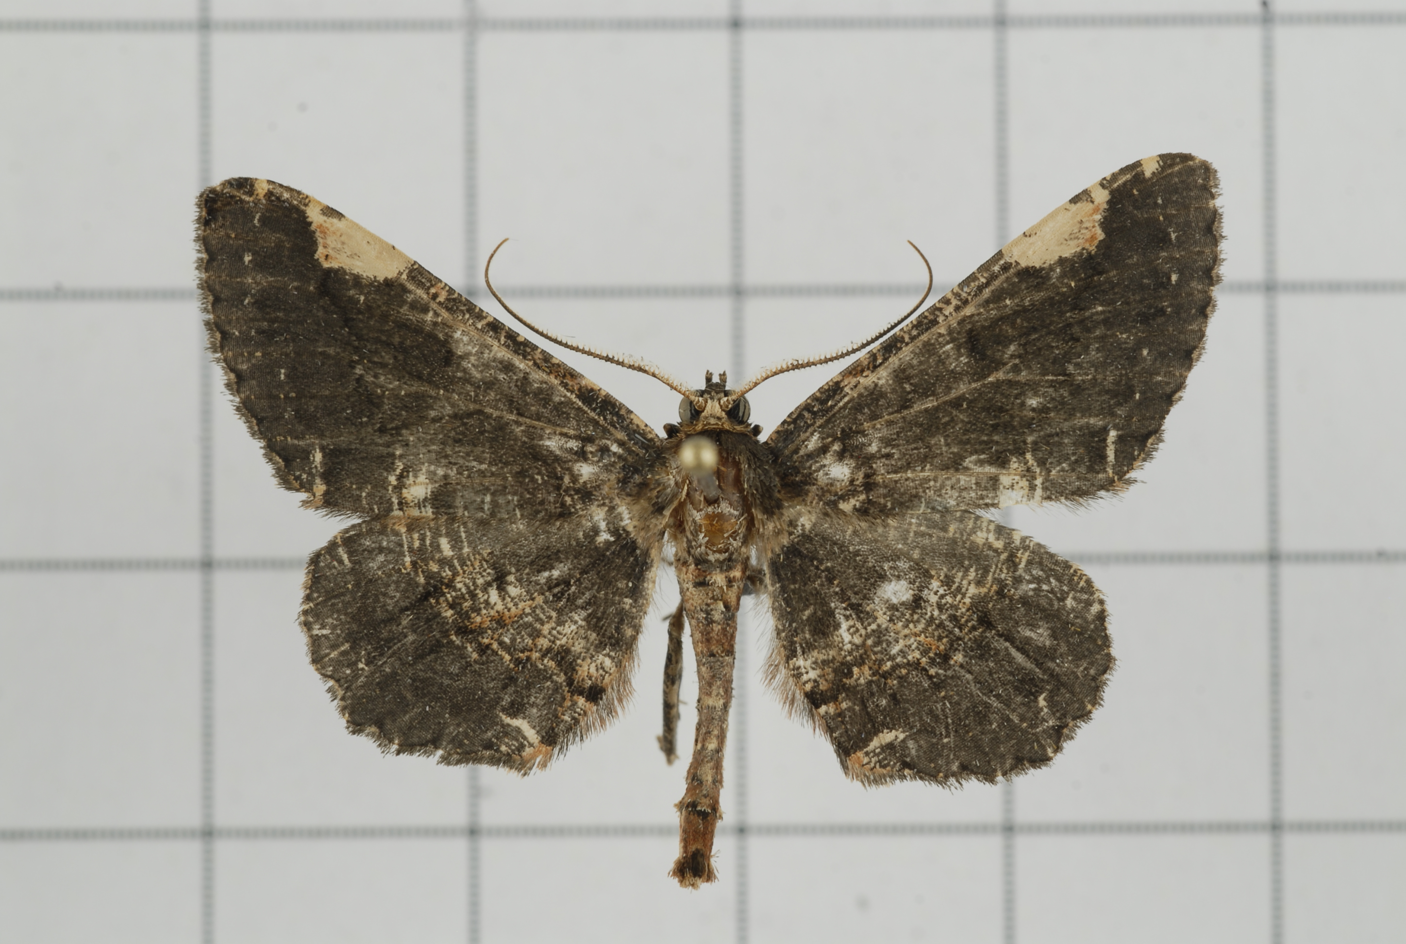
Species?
Abaciscus costimacula
